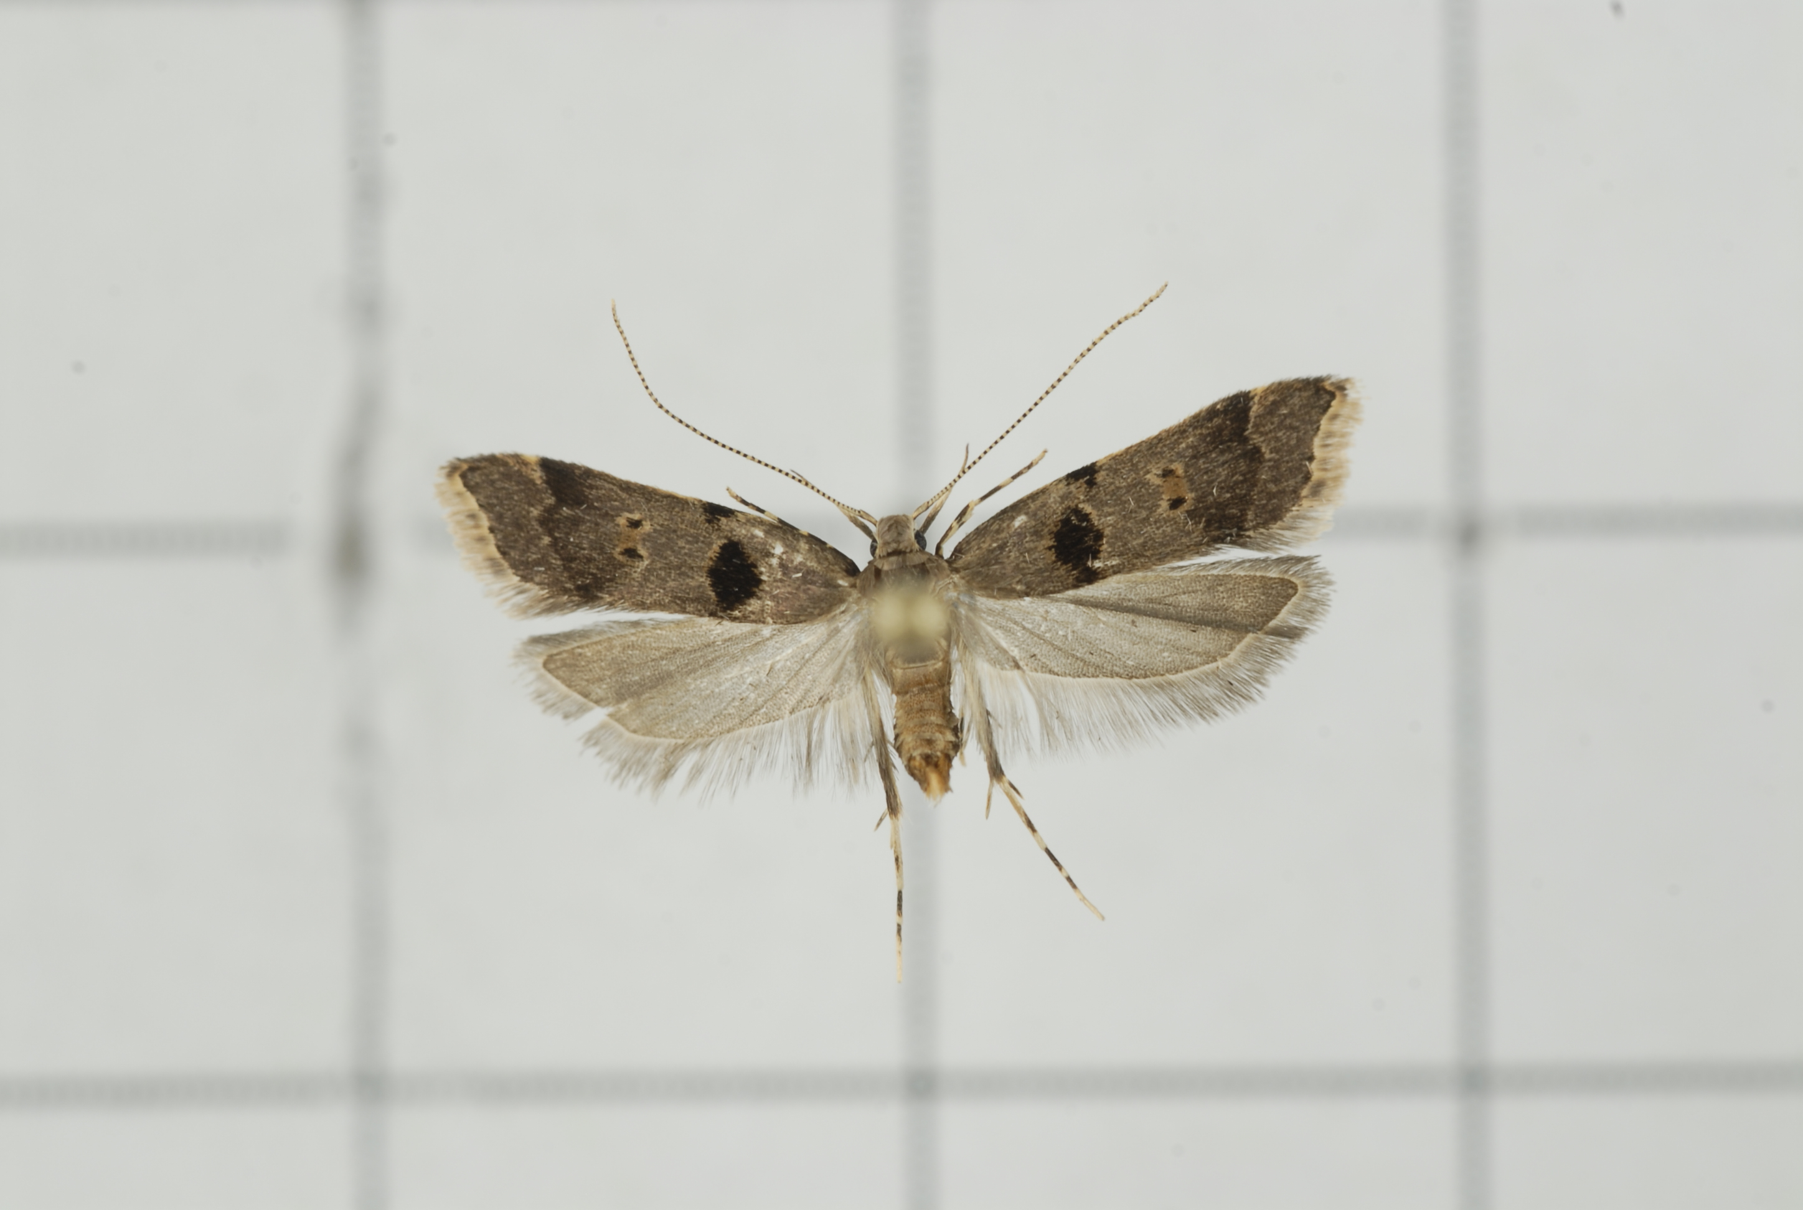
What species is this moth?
Deltoplastis lobigera
